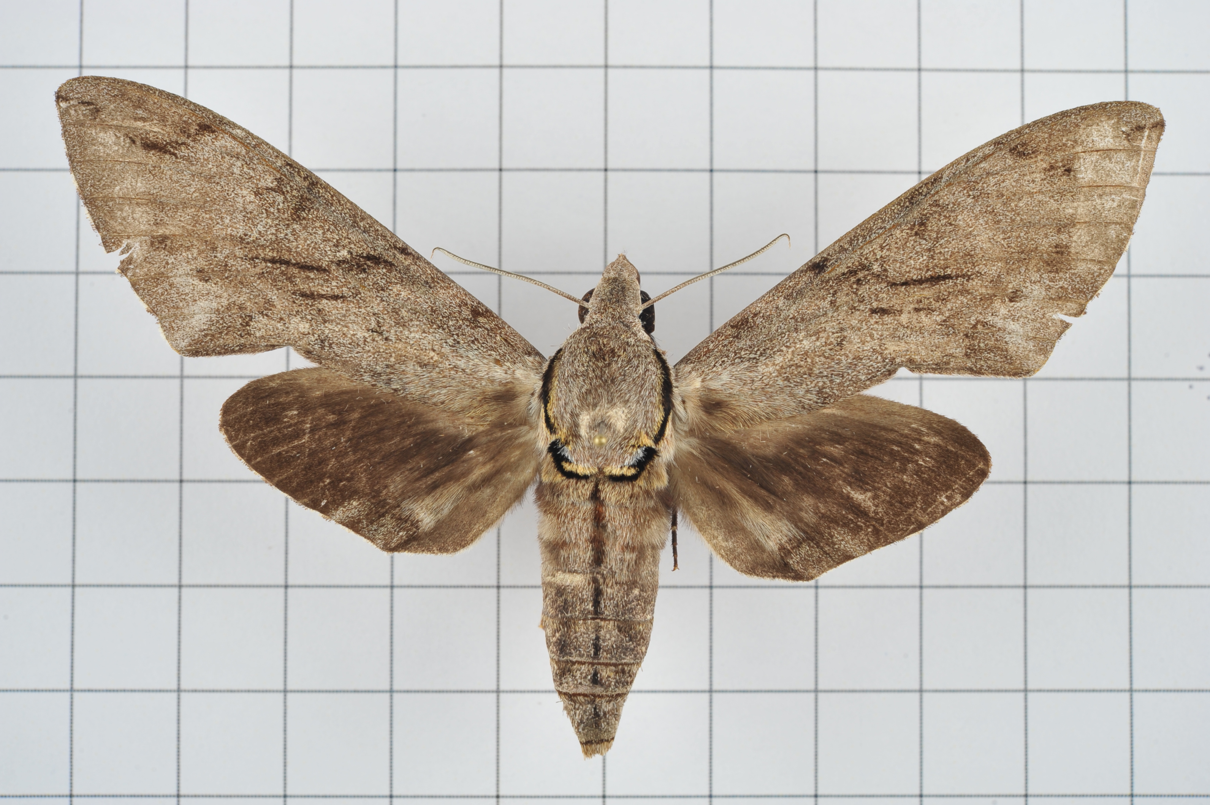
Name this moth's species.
Psilogramma increta
